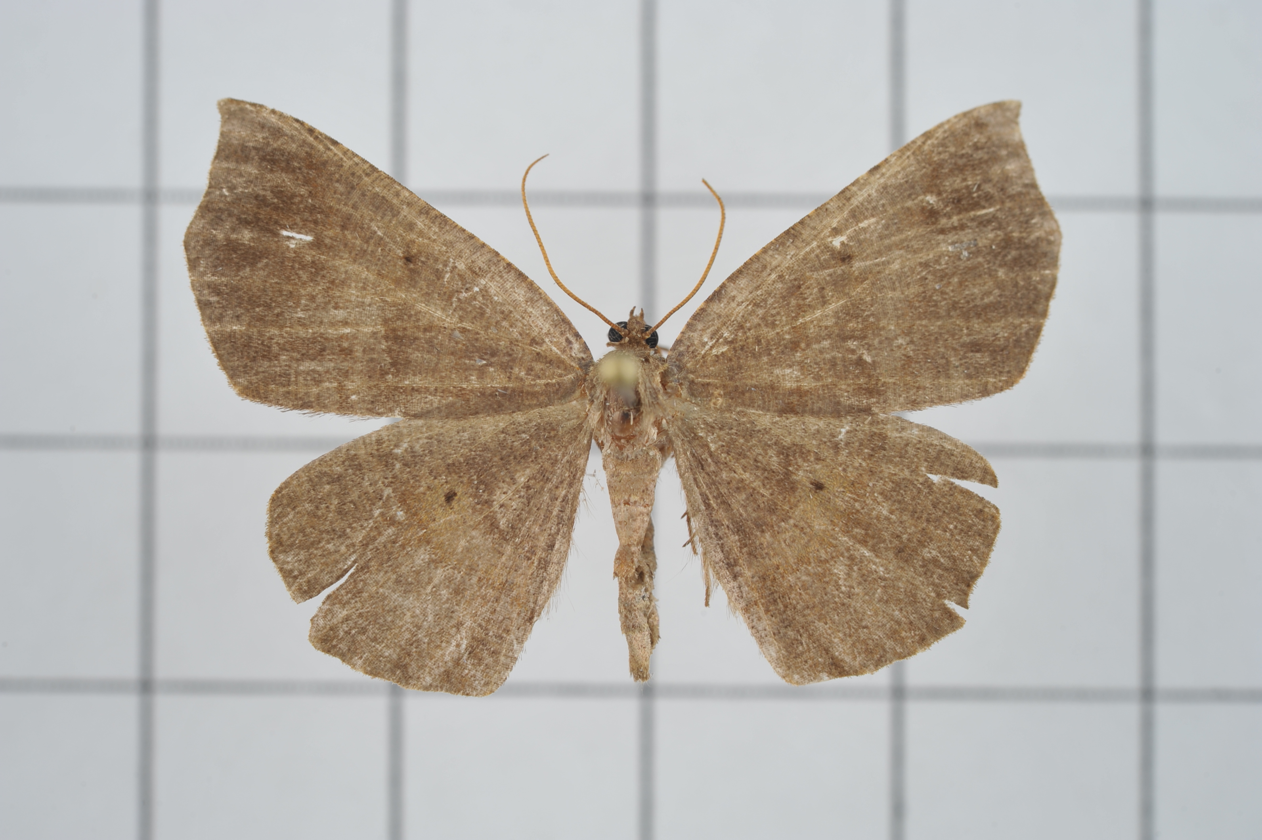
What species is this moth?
Nadagara umbrifera
